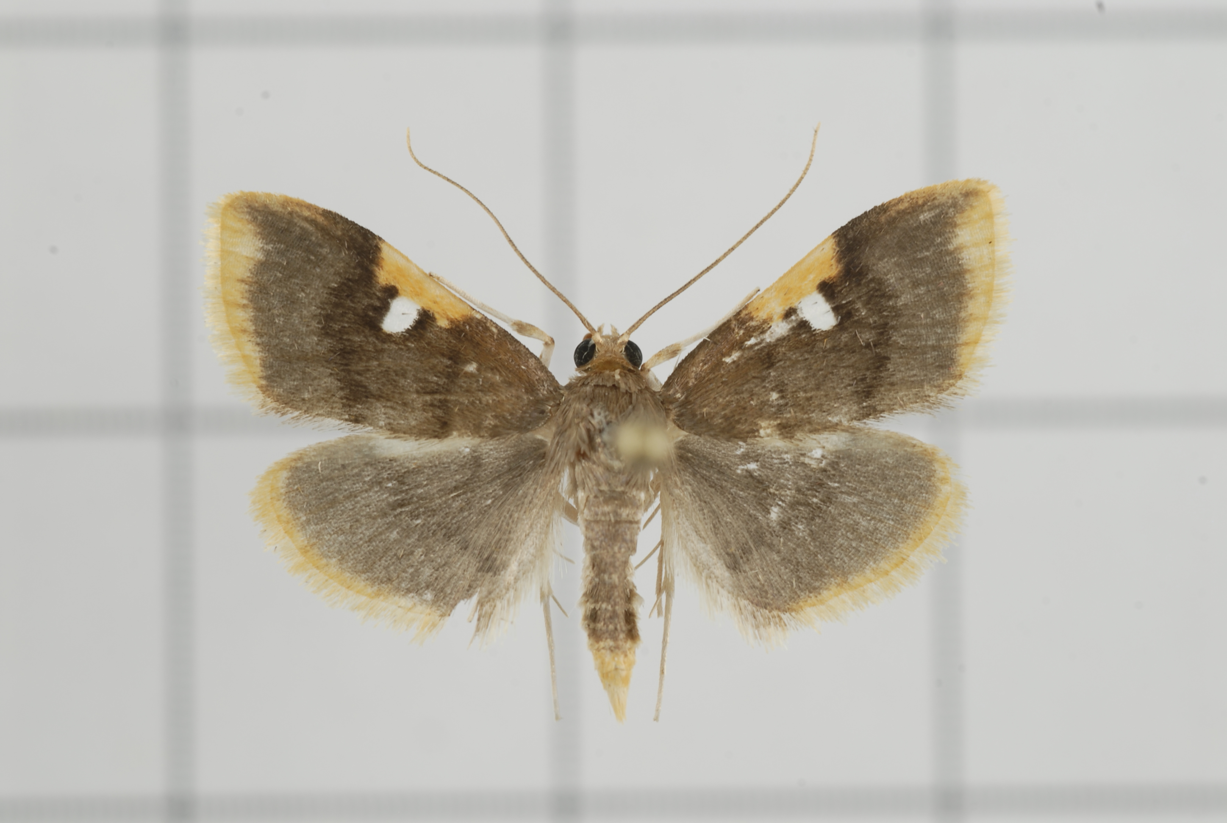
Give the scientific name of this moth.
Callibotys carapina
